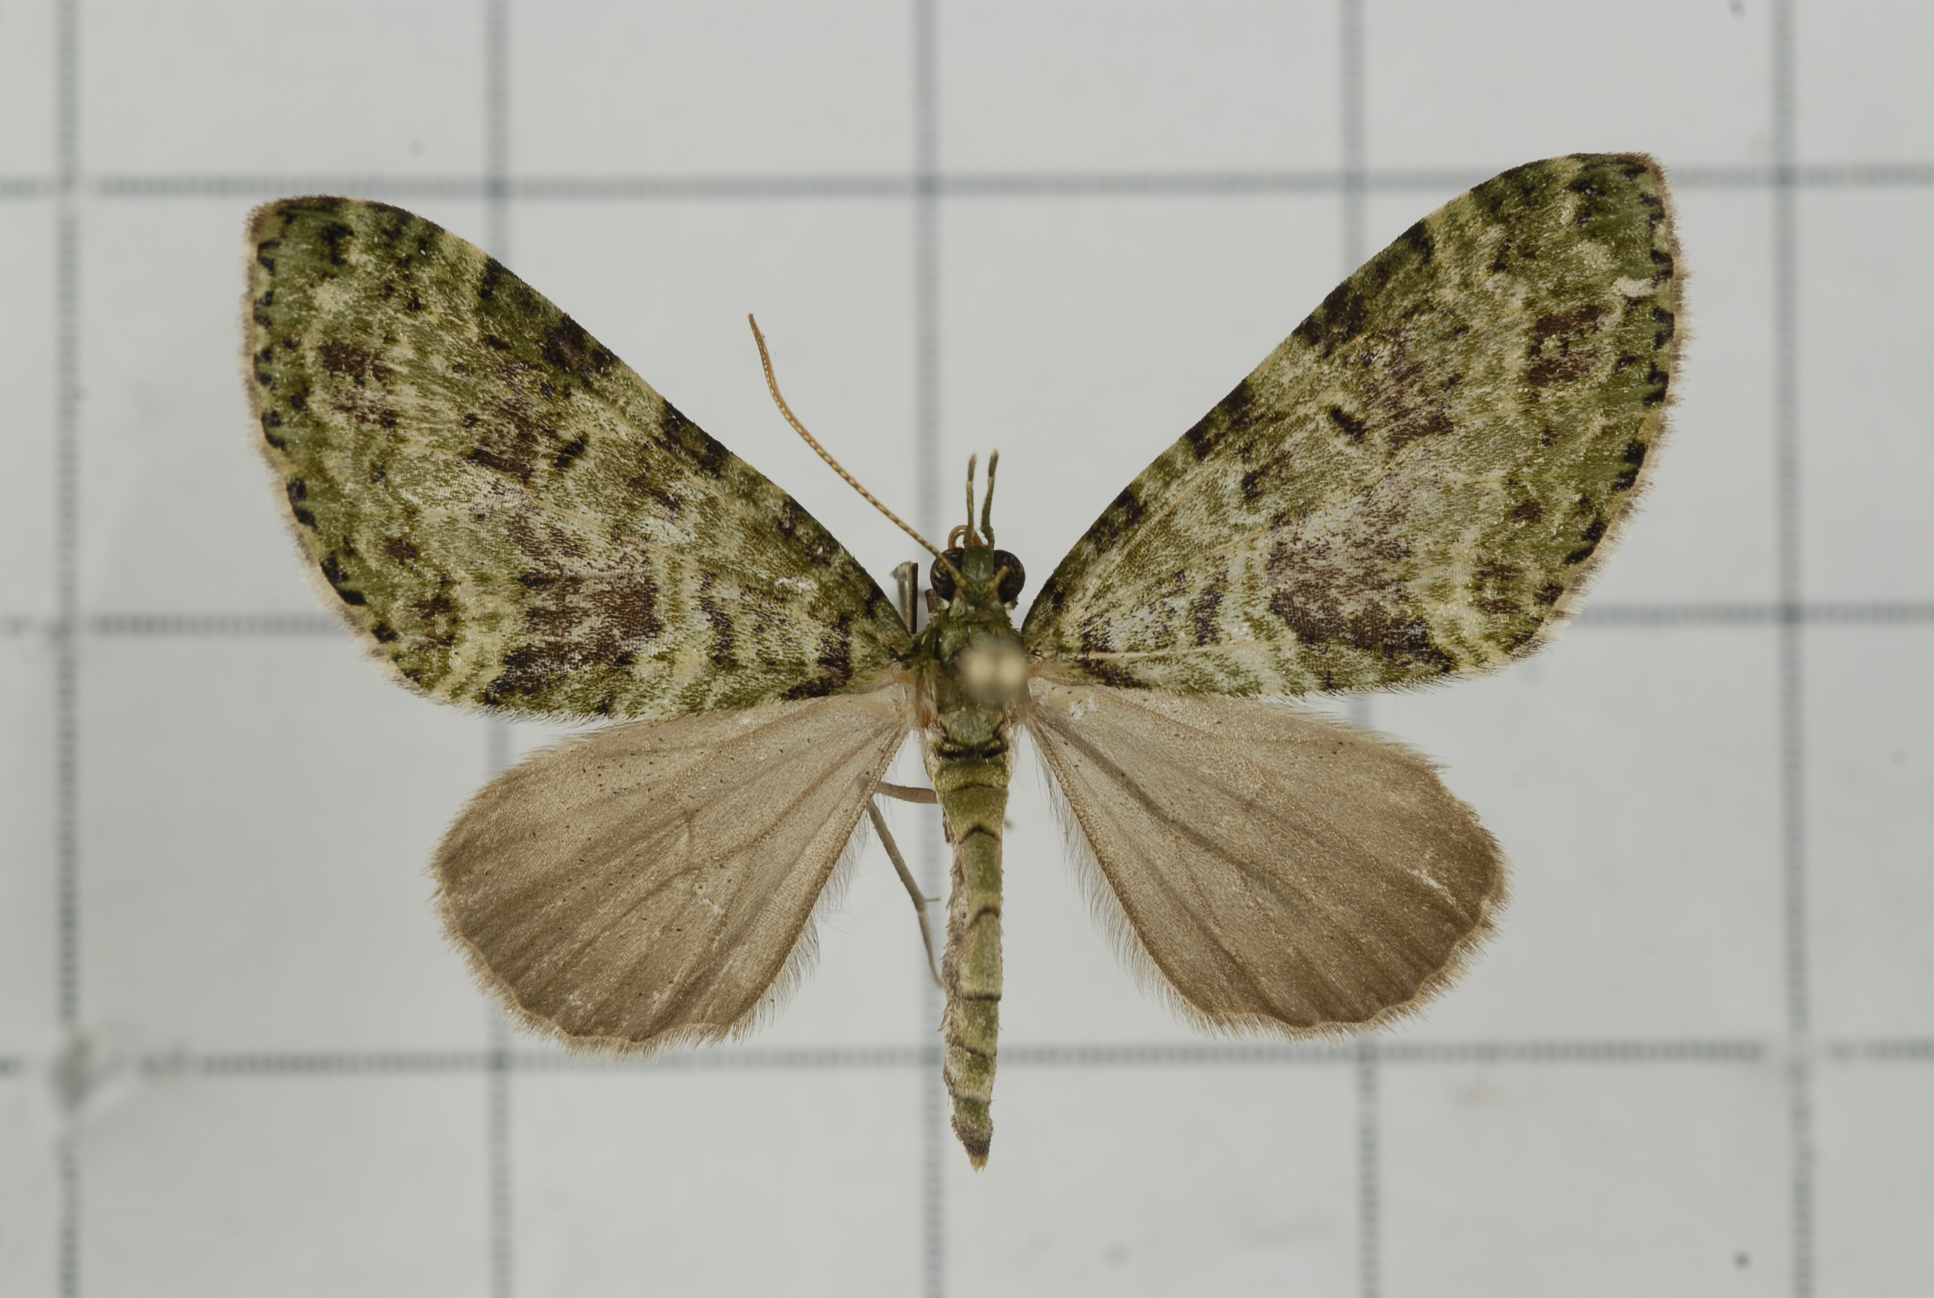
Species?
Hypocometa clauda
